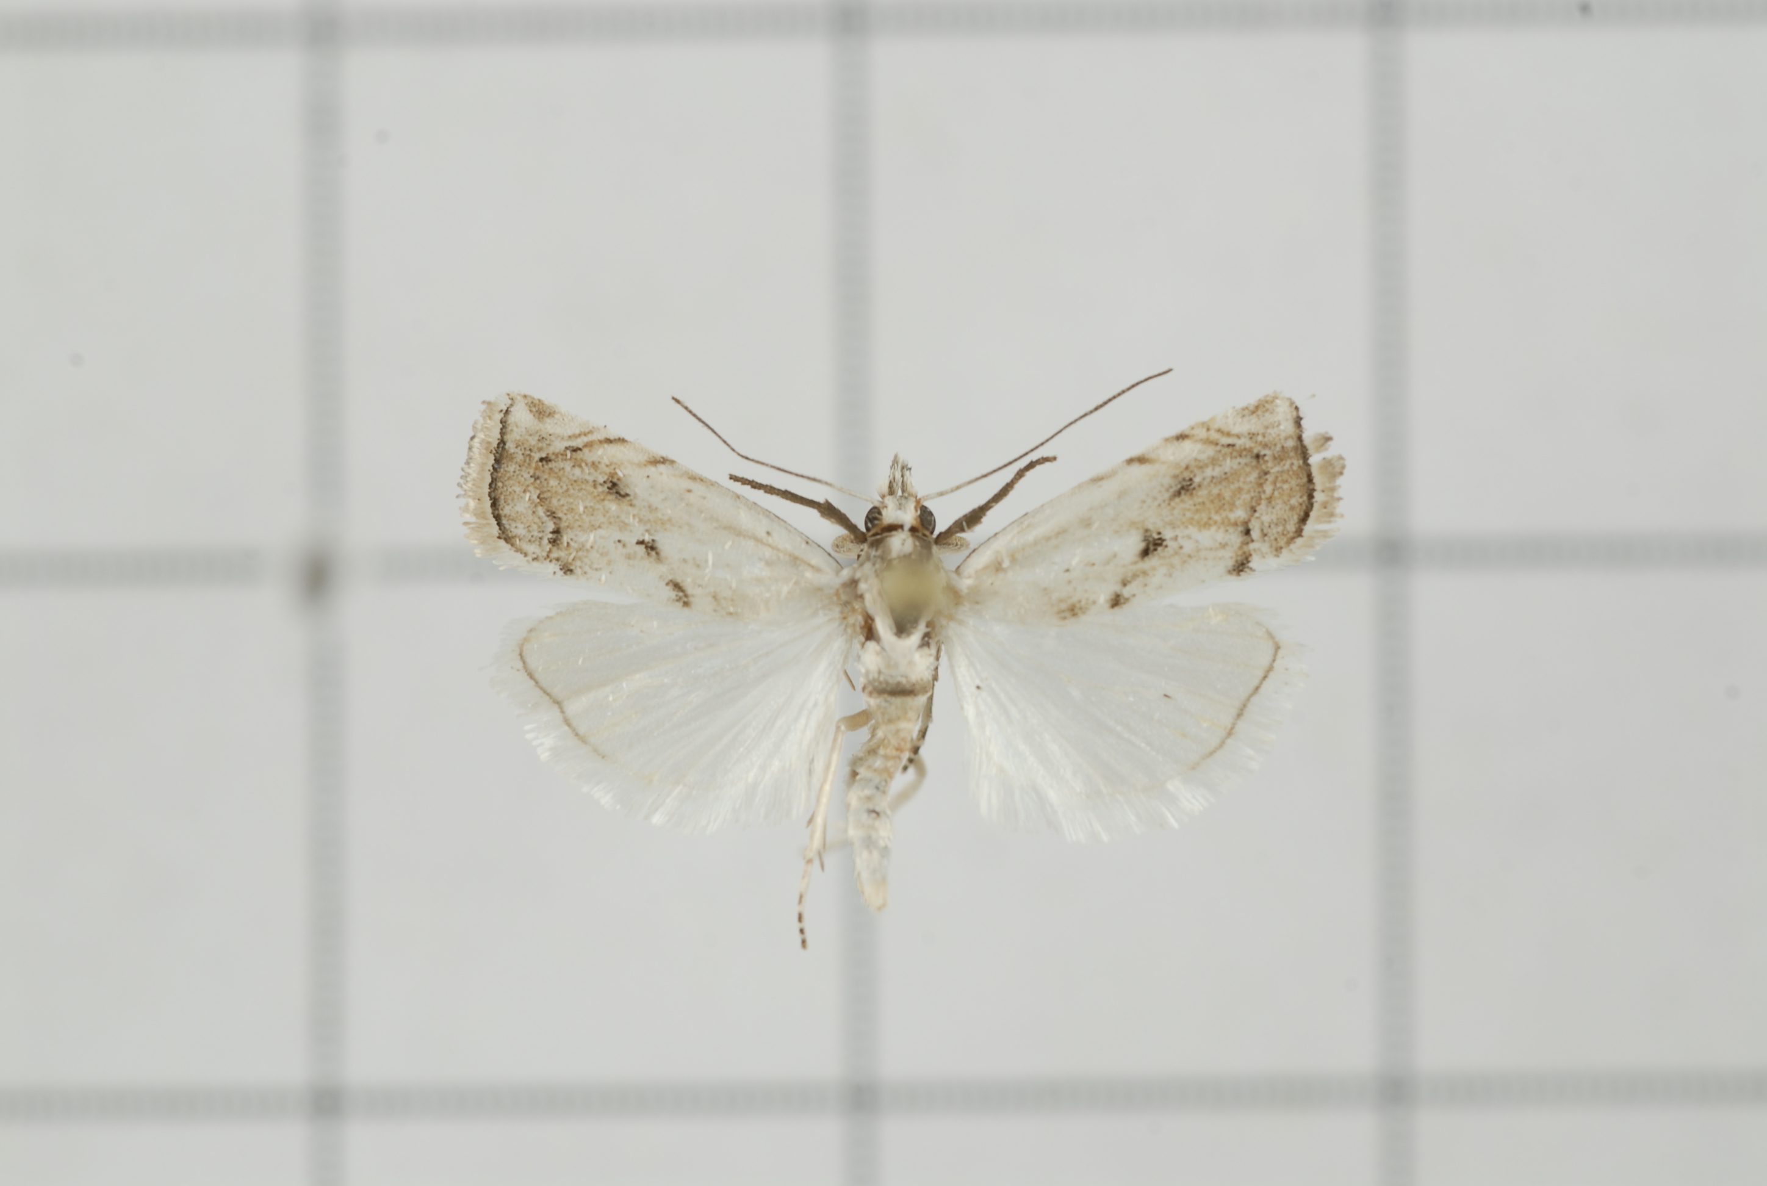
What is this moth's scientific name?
Pseudocatharylla duplicellus
